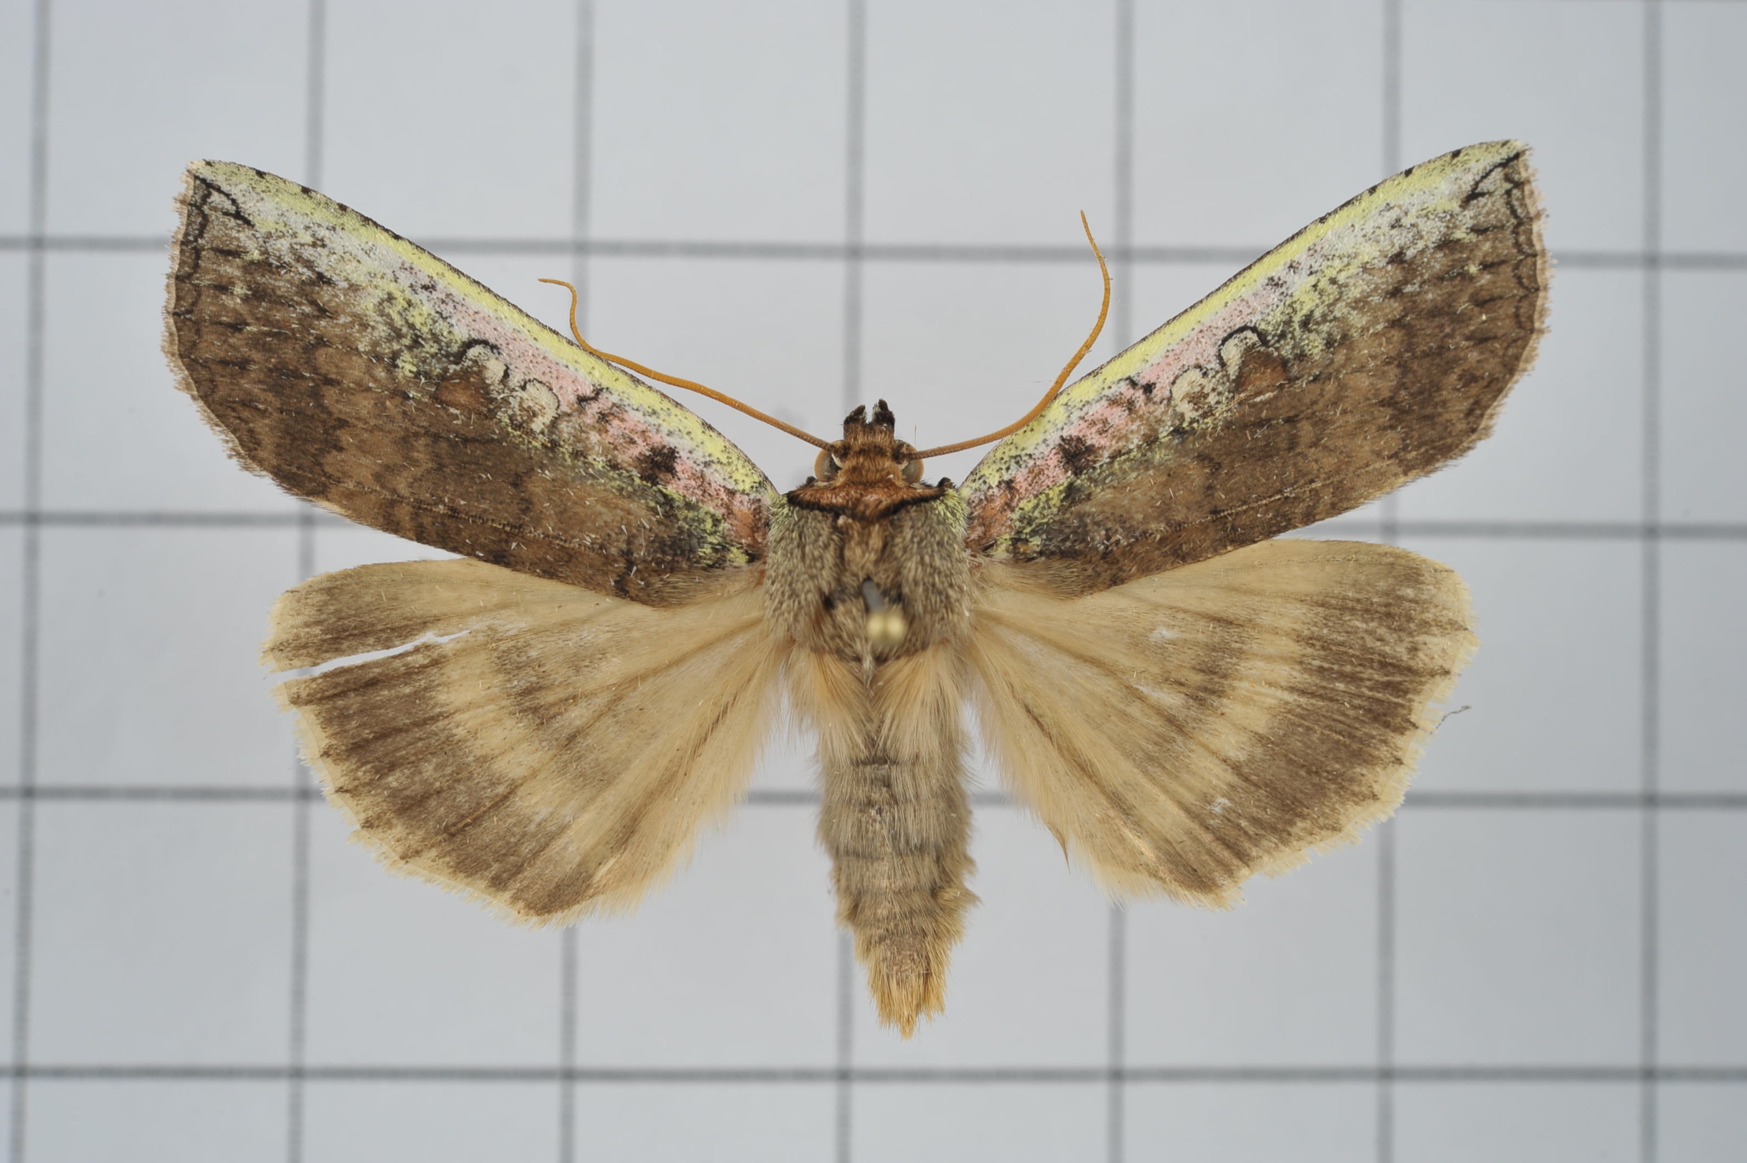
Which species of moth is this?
Tethea oberthueri taiwana
